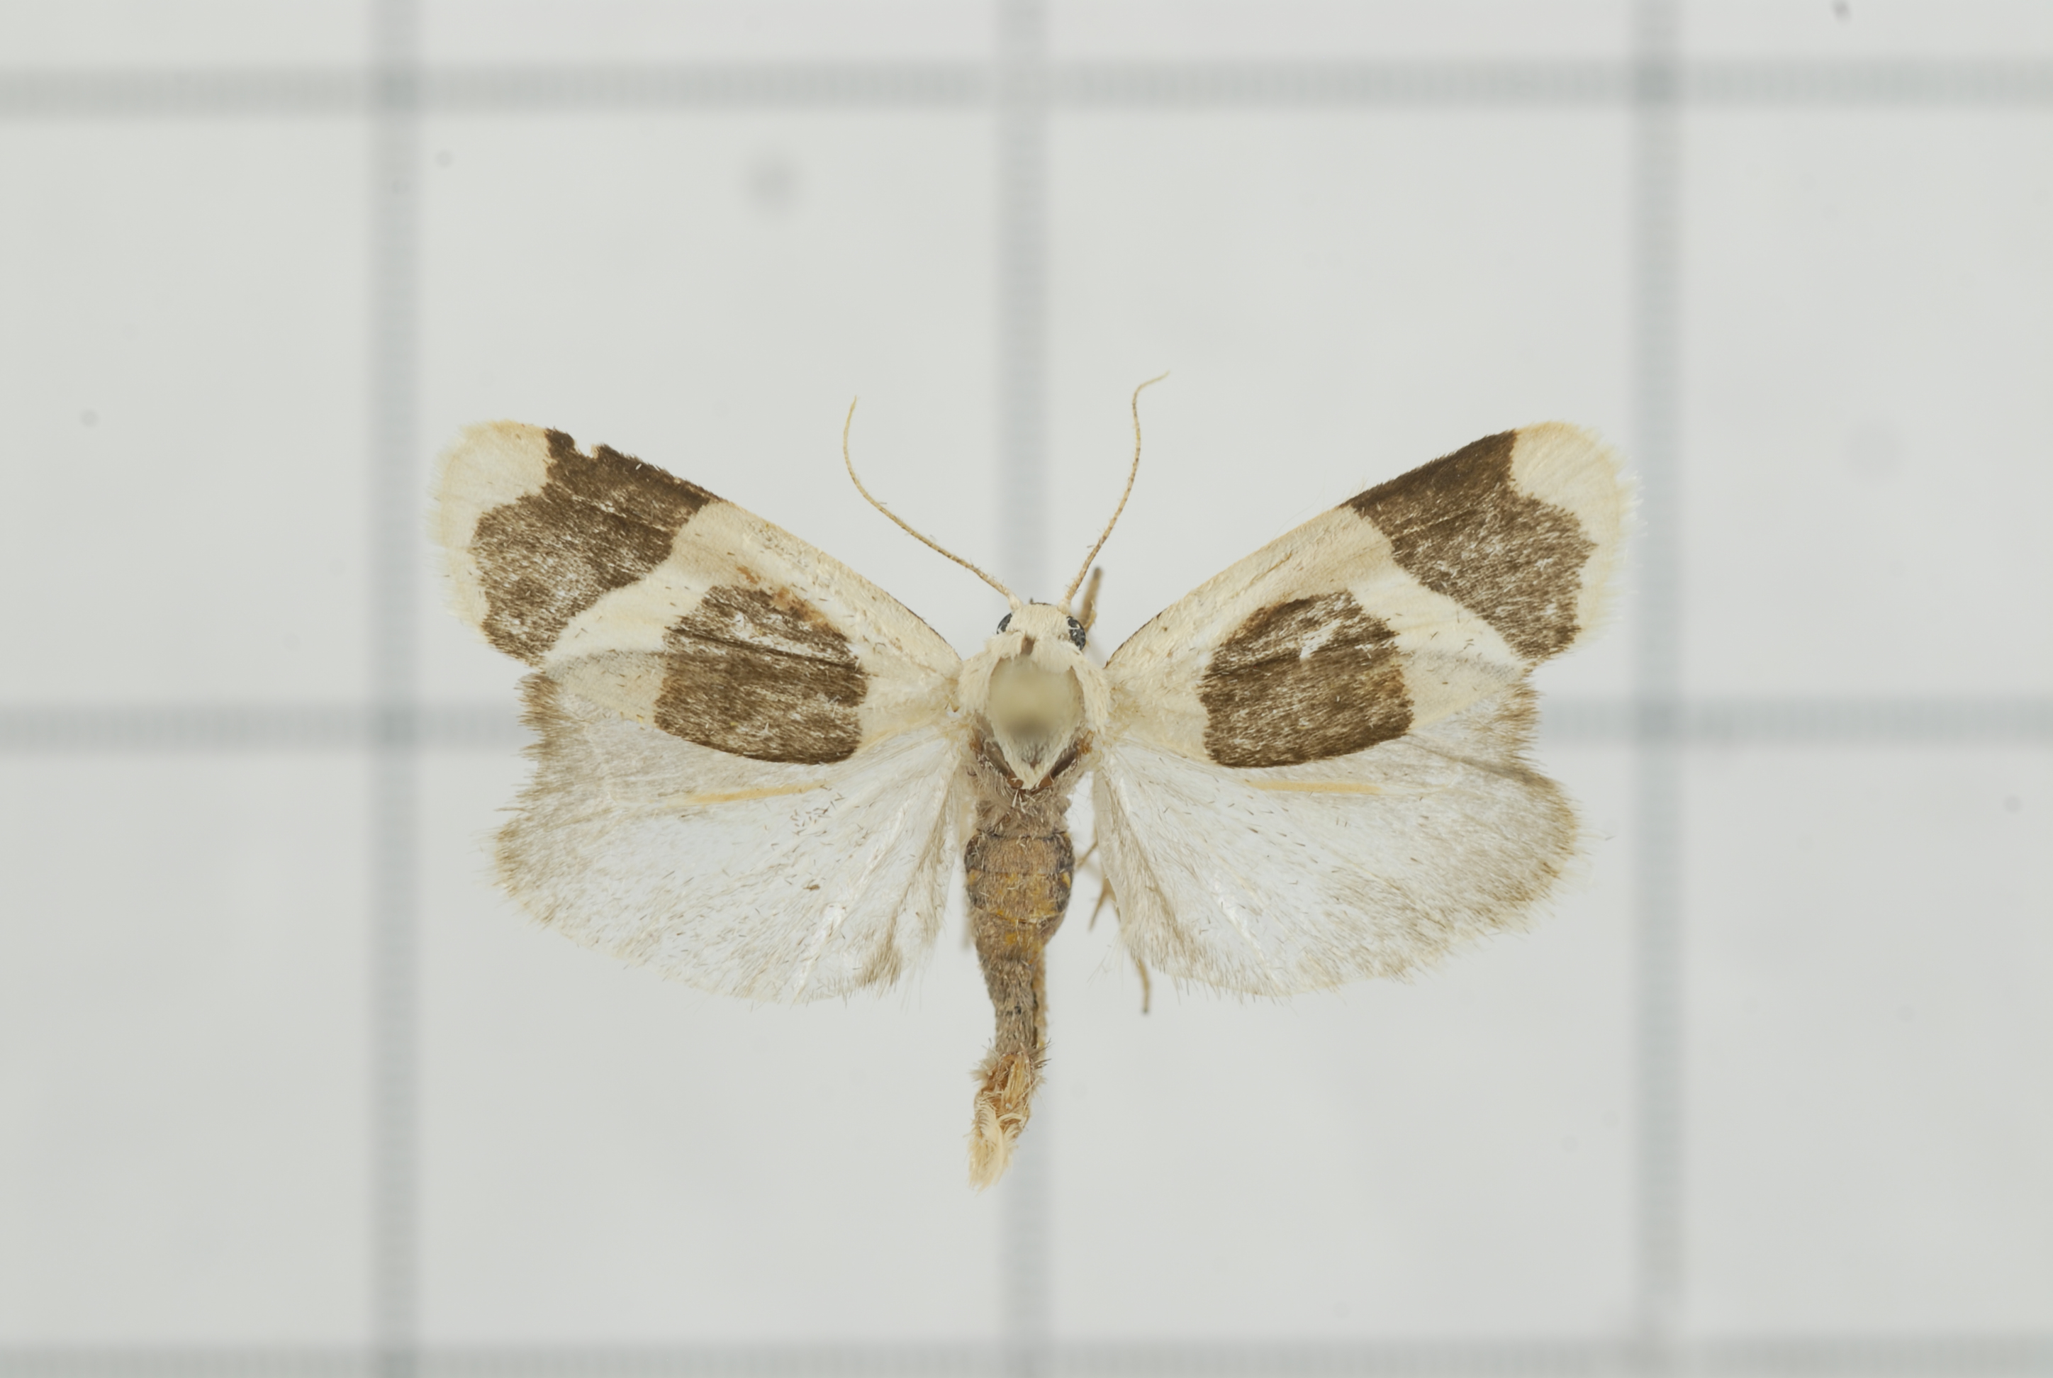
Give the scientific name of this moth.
Garudinia taioana
